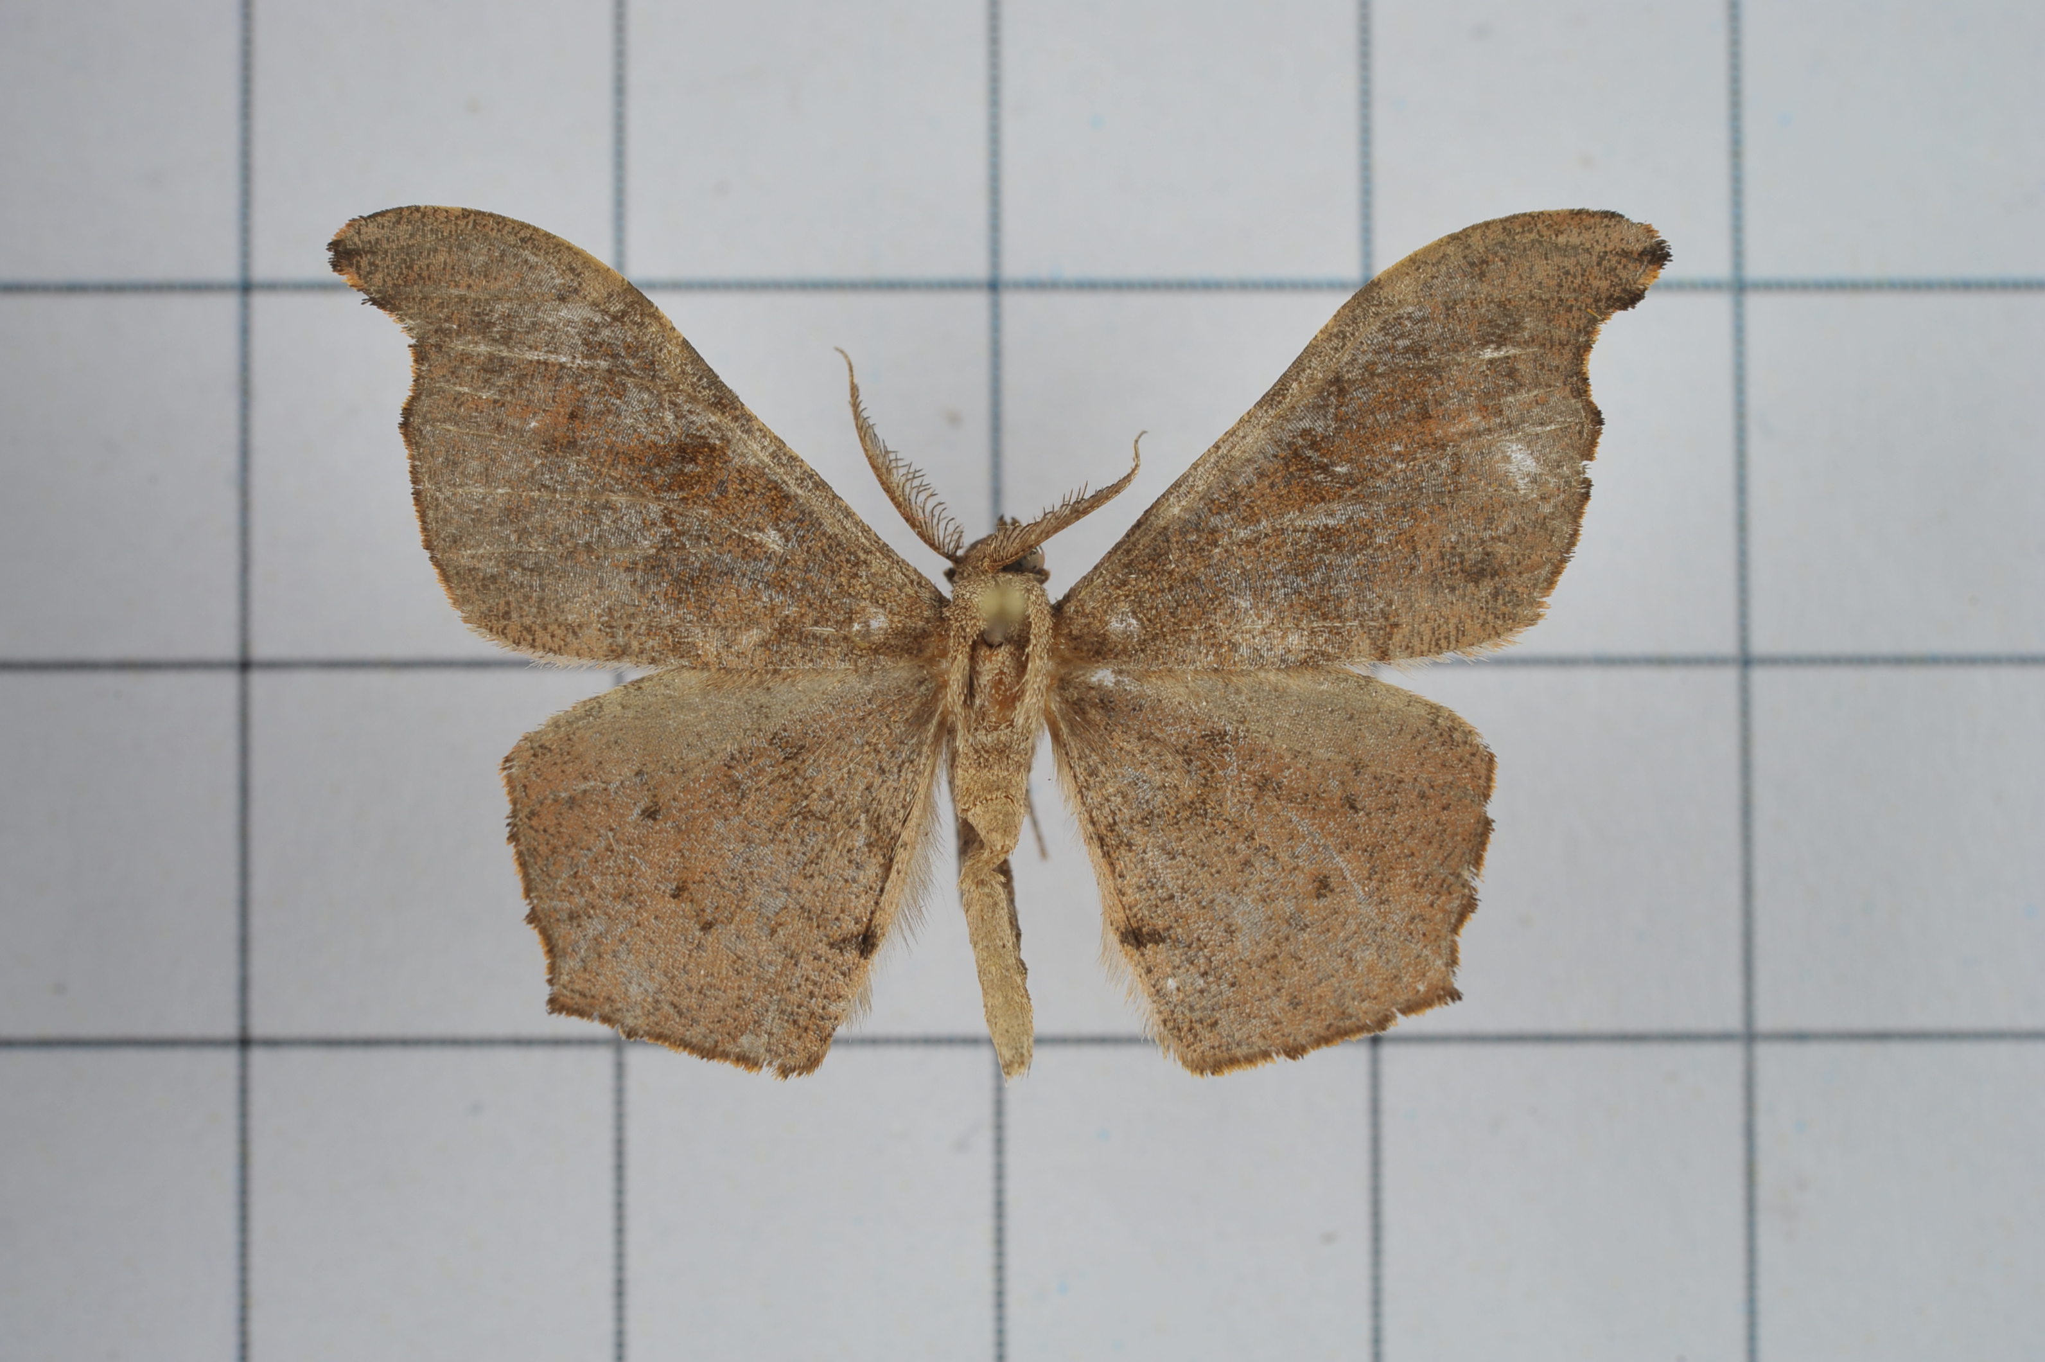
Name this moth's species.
Hyposidra talaca talaca
